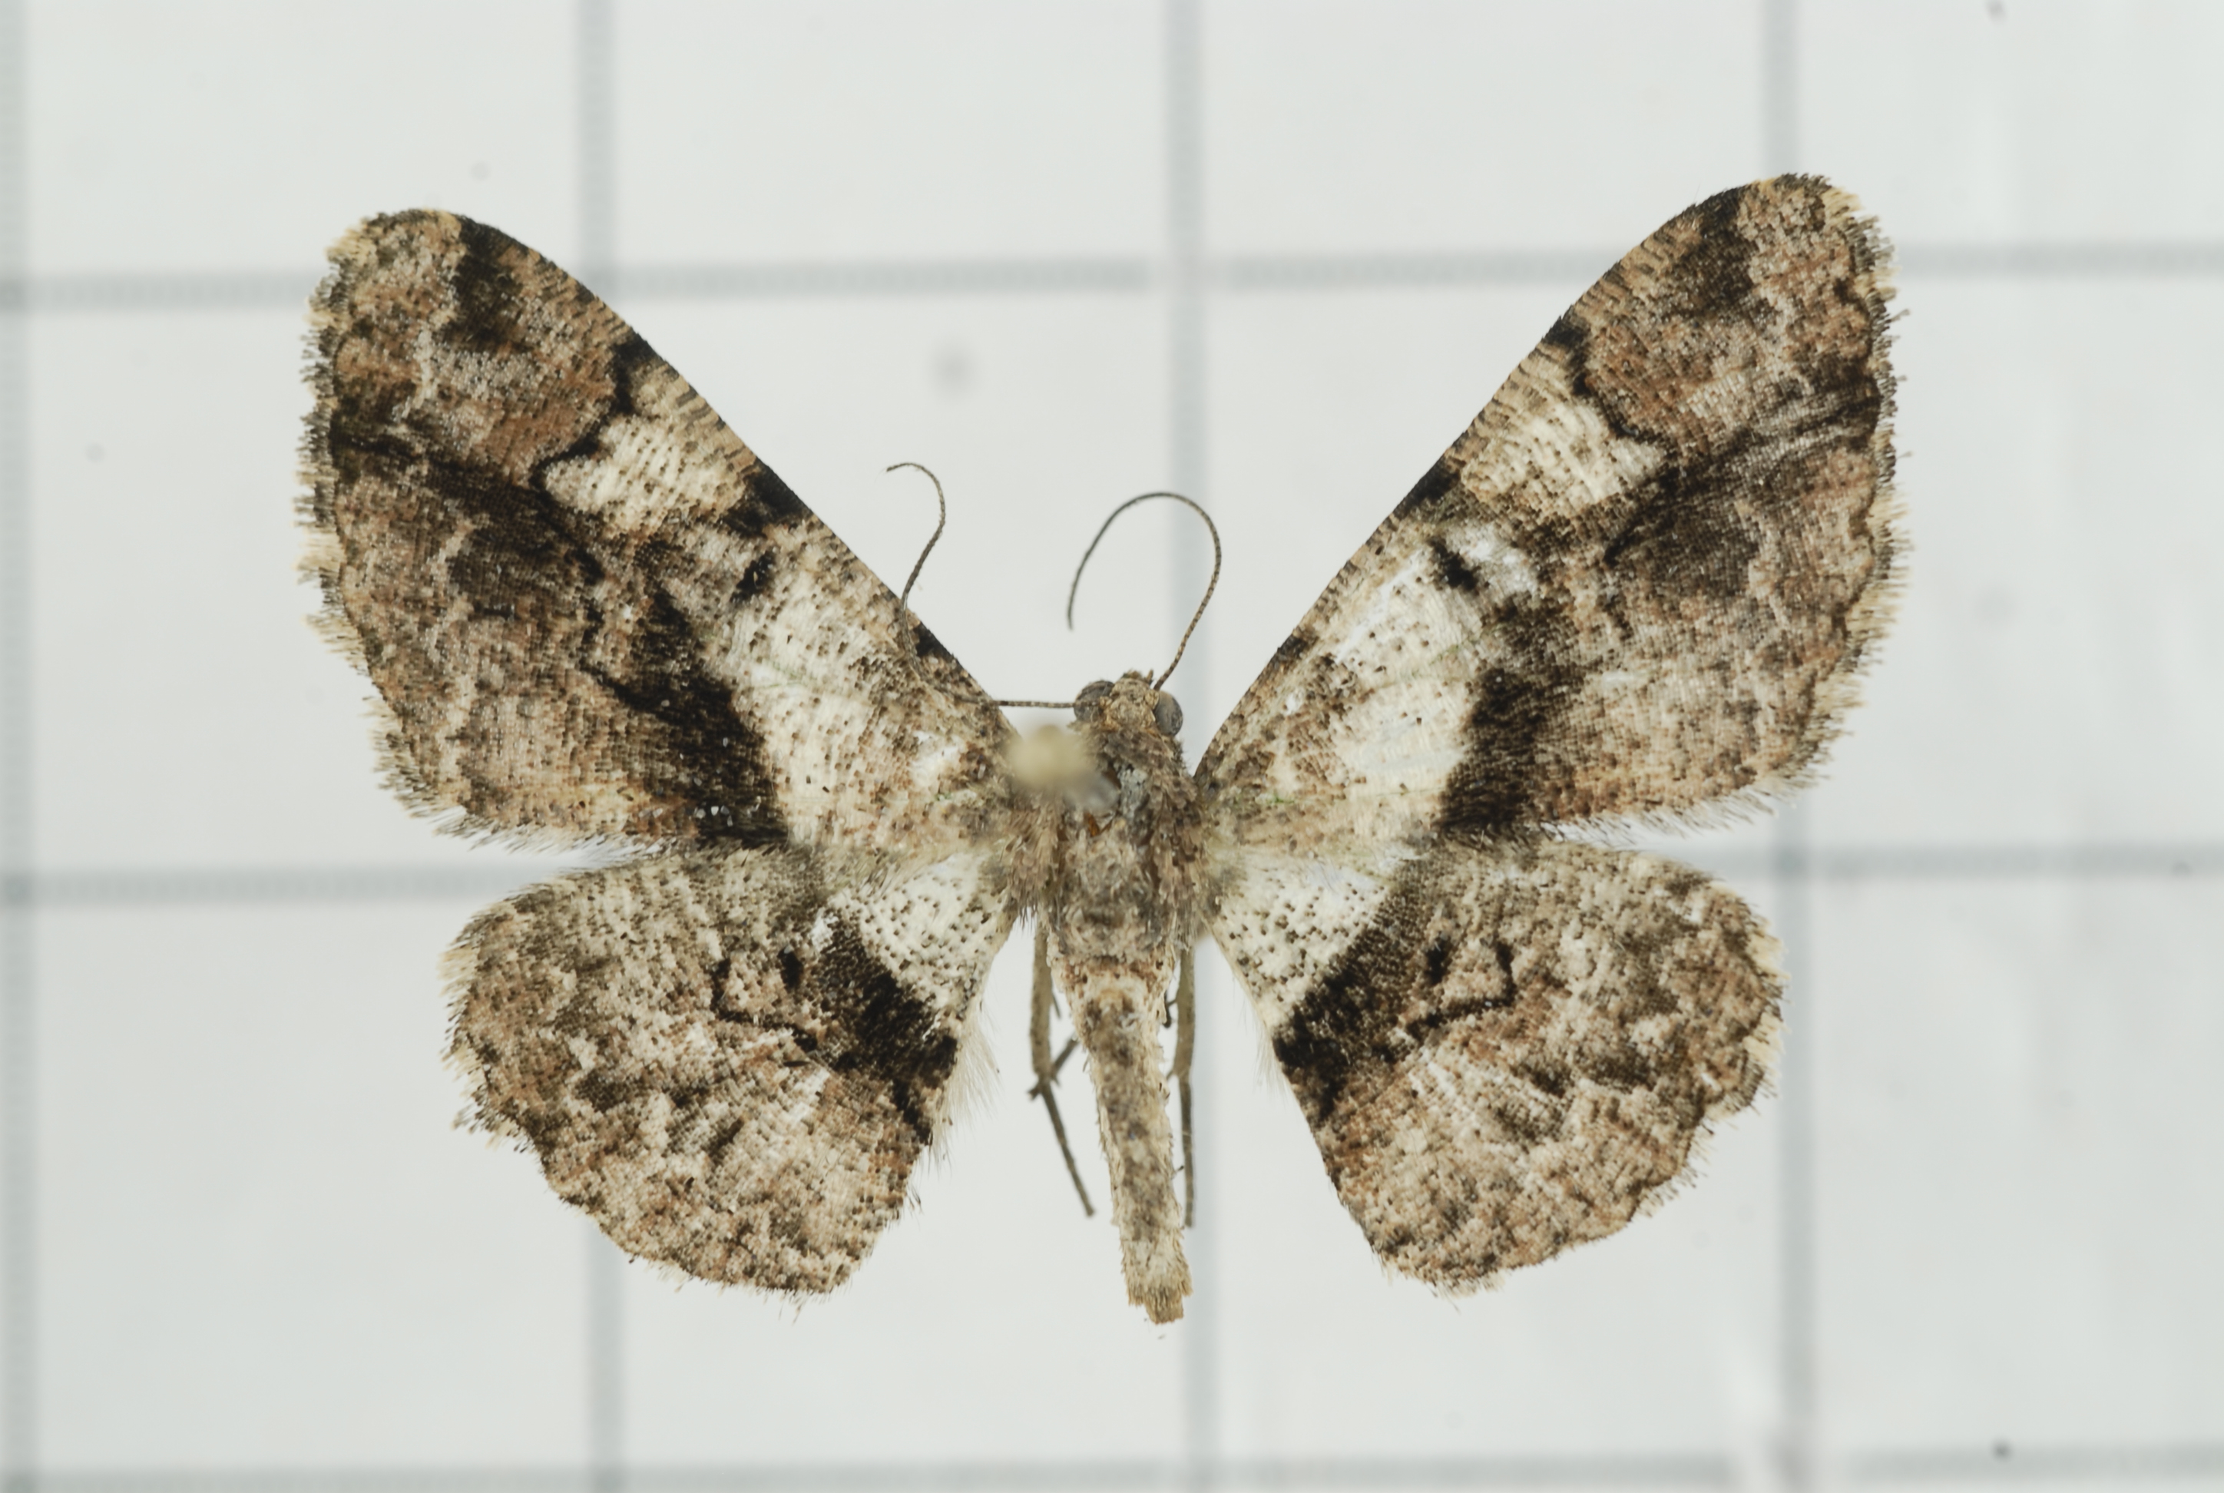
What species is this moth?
Satoblephara owadai
